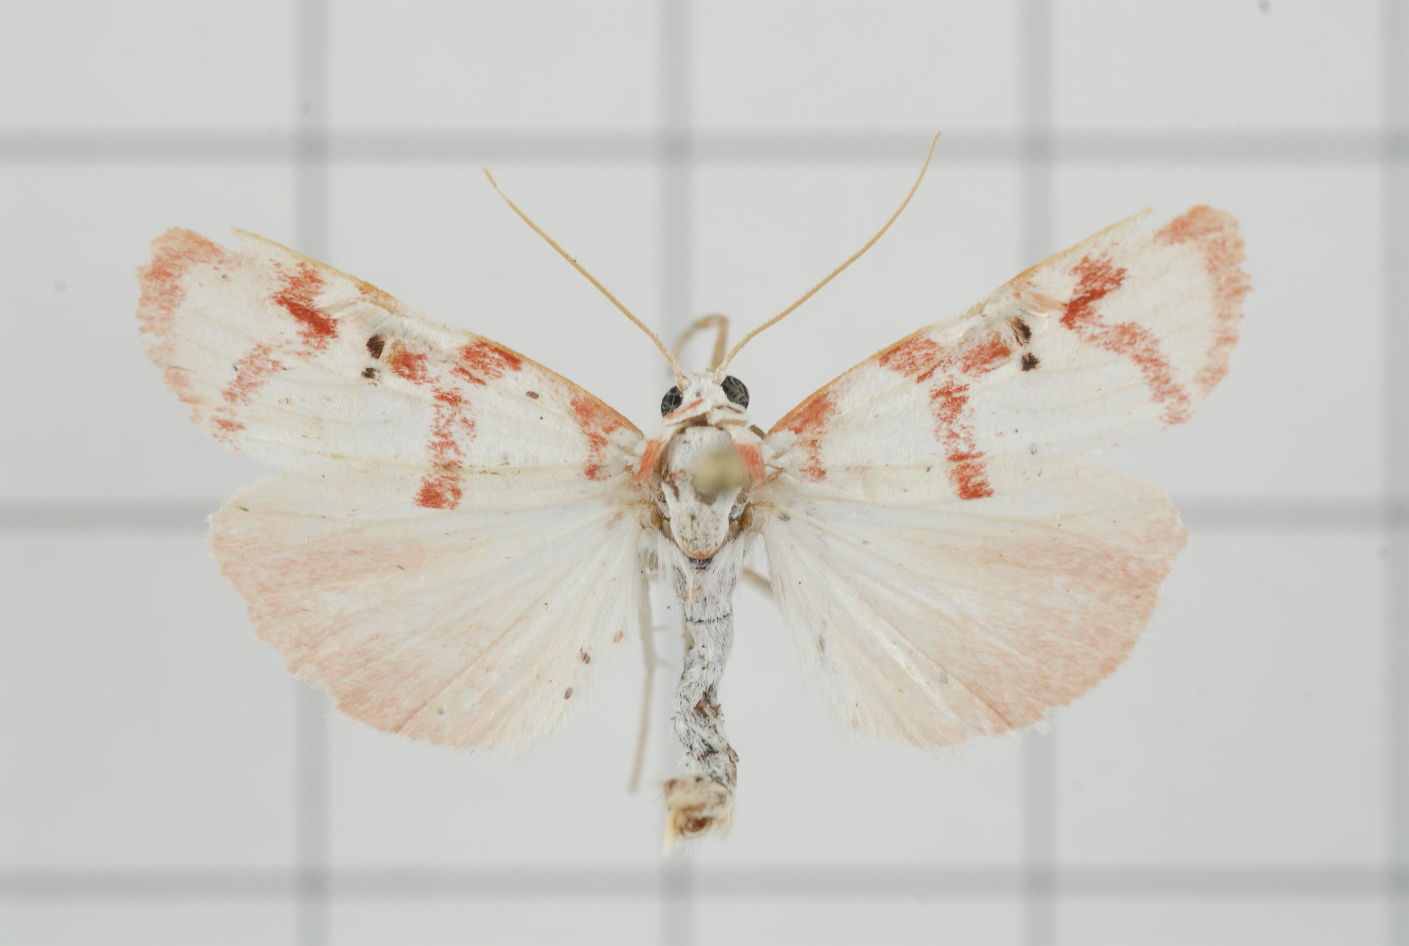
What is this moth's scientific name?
Cyana hamata hamata
